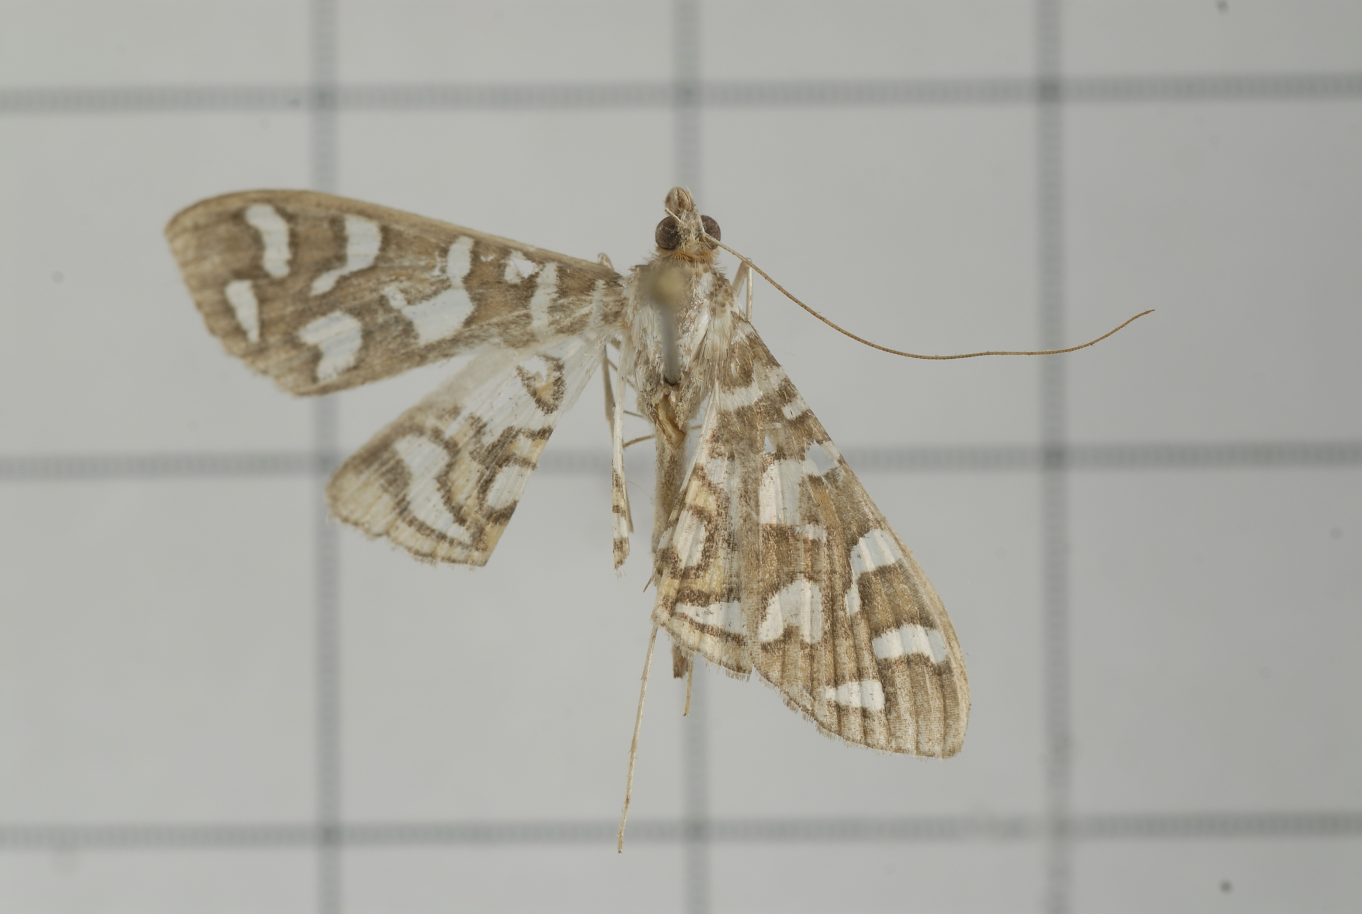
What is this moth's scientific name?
Nausinoe perspectata
